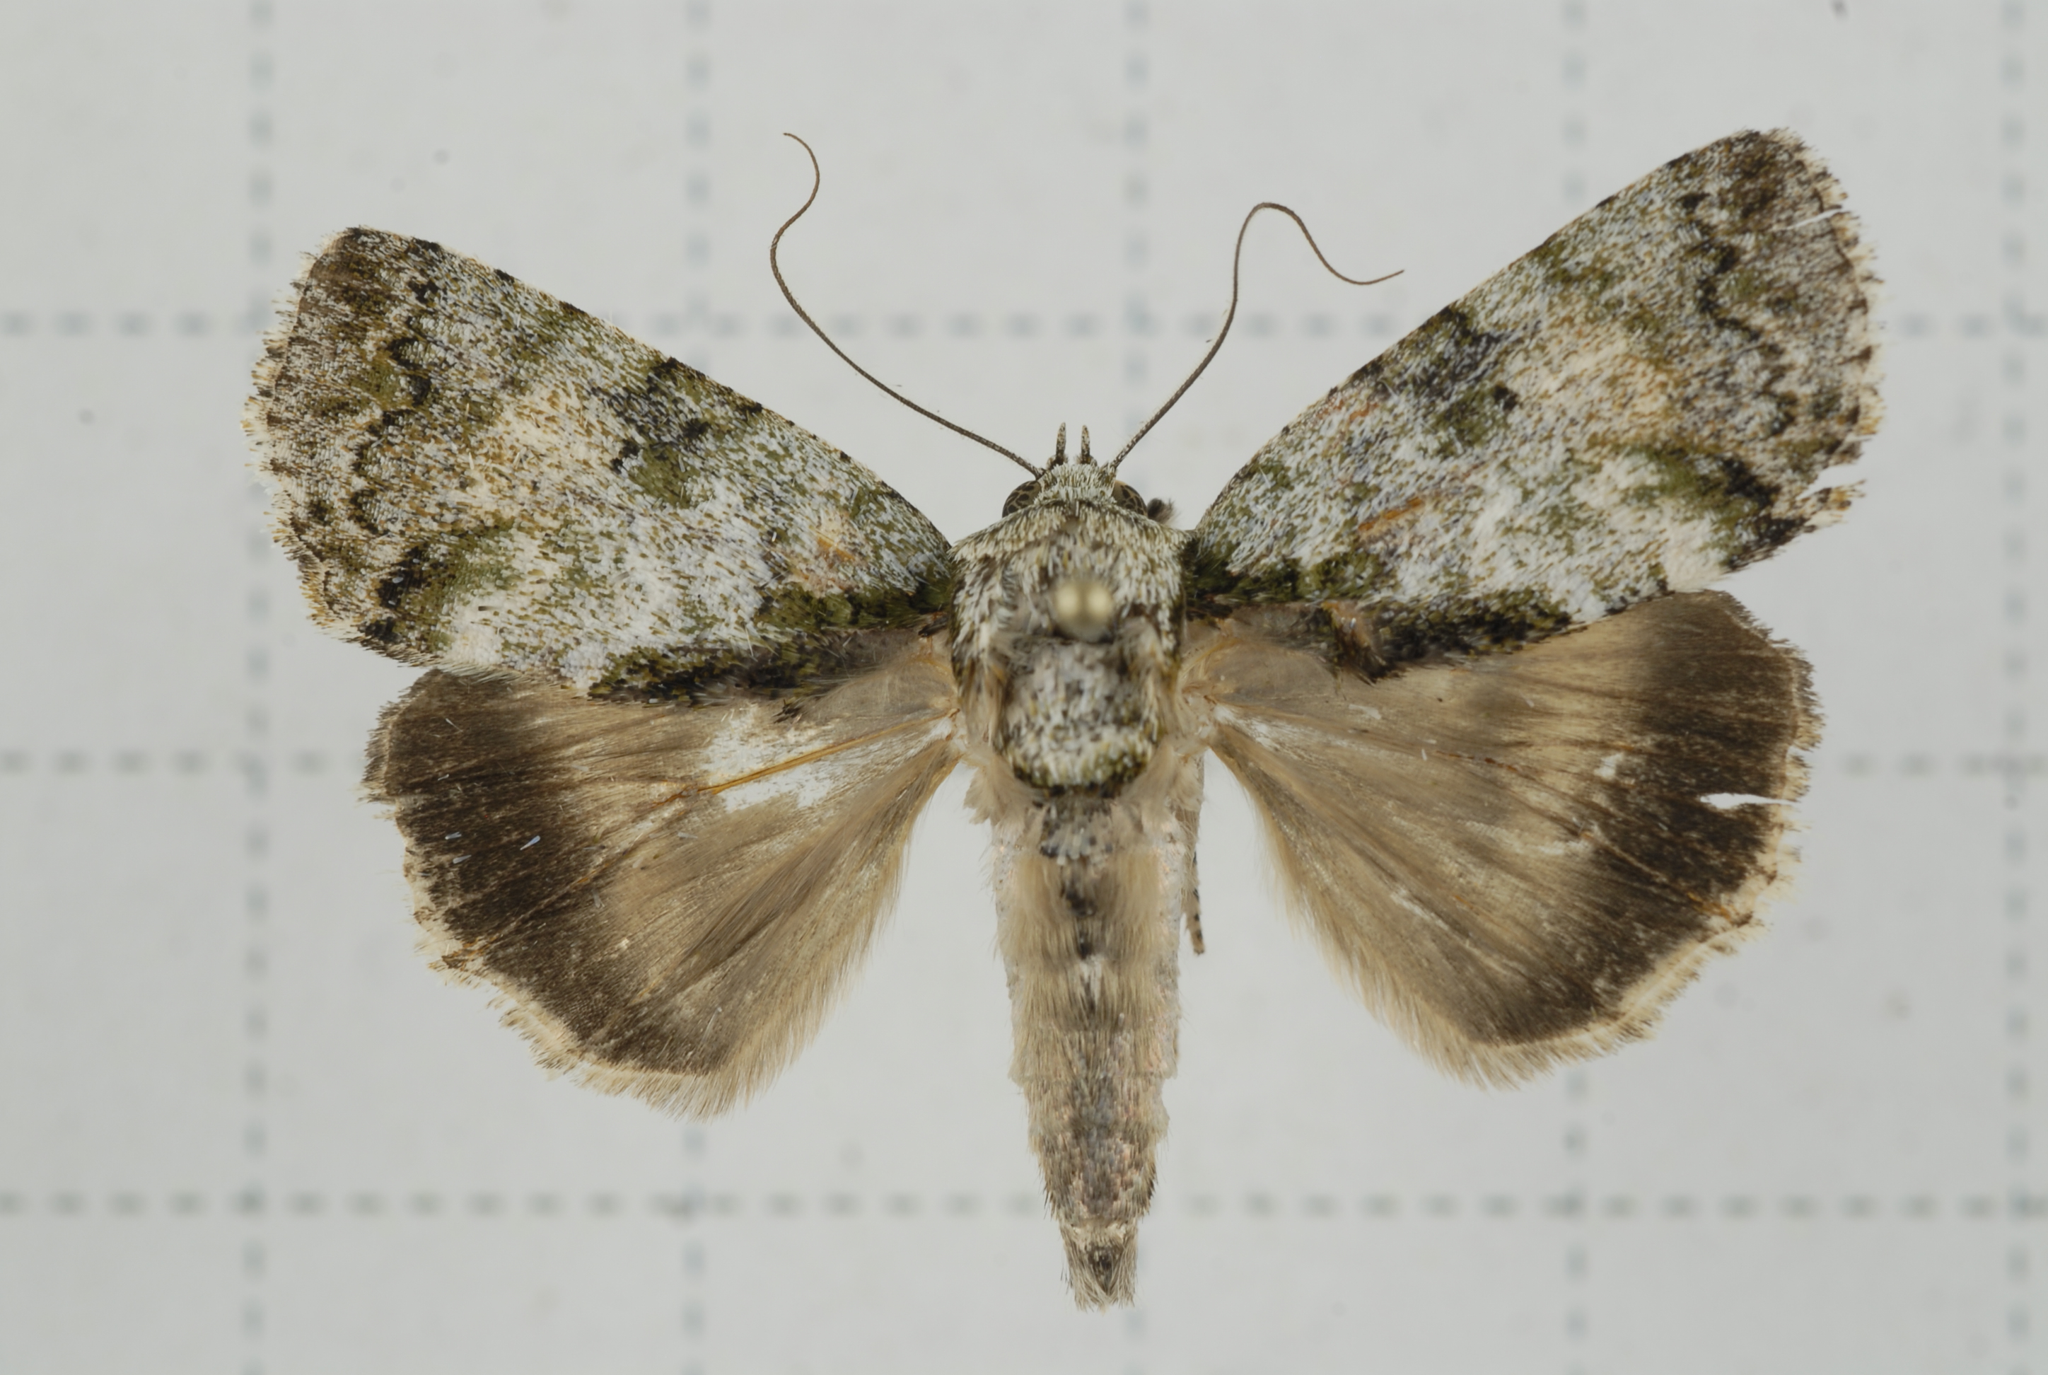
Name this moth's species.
Blenina quinaria
